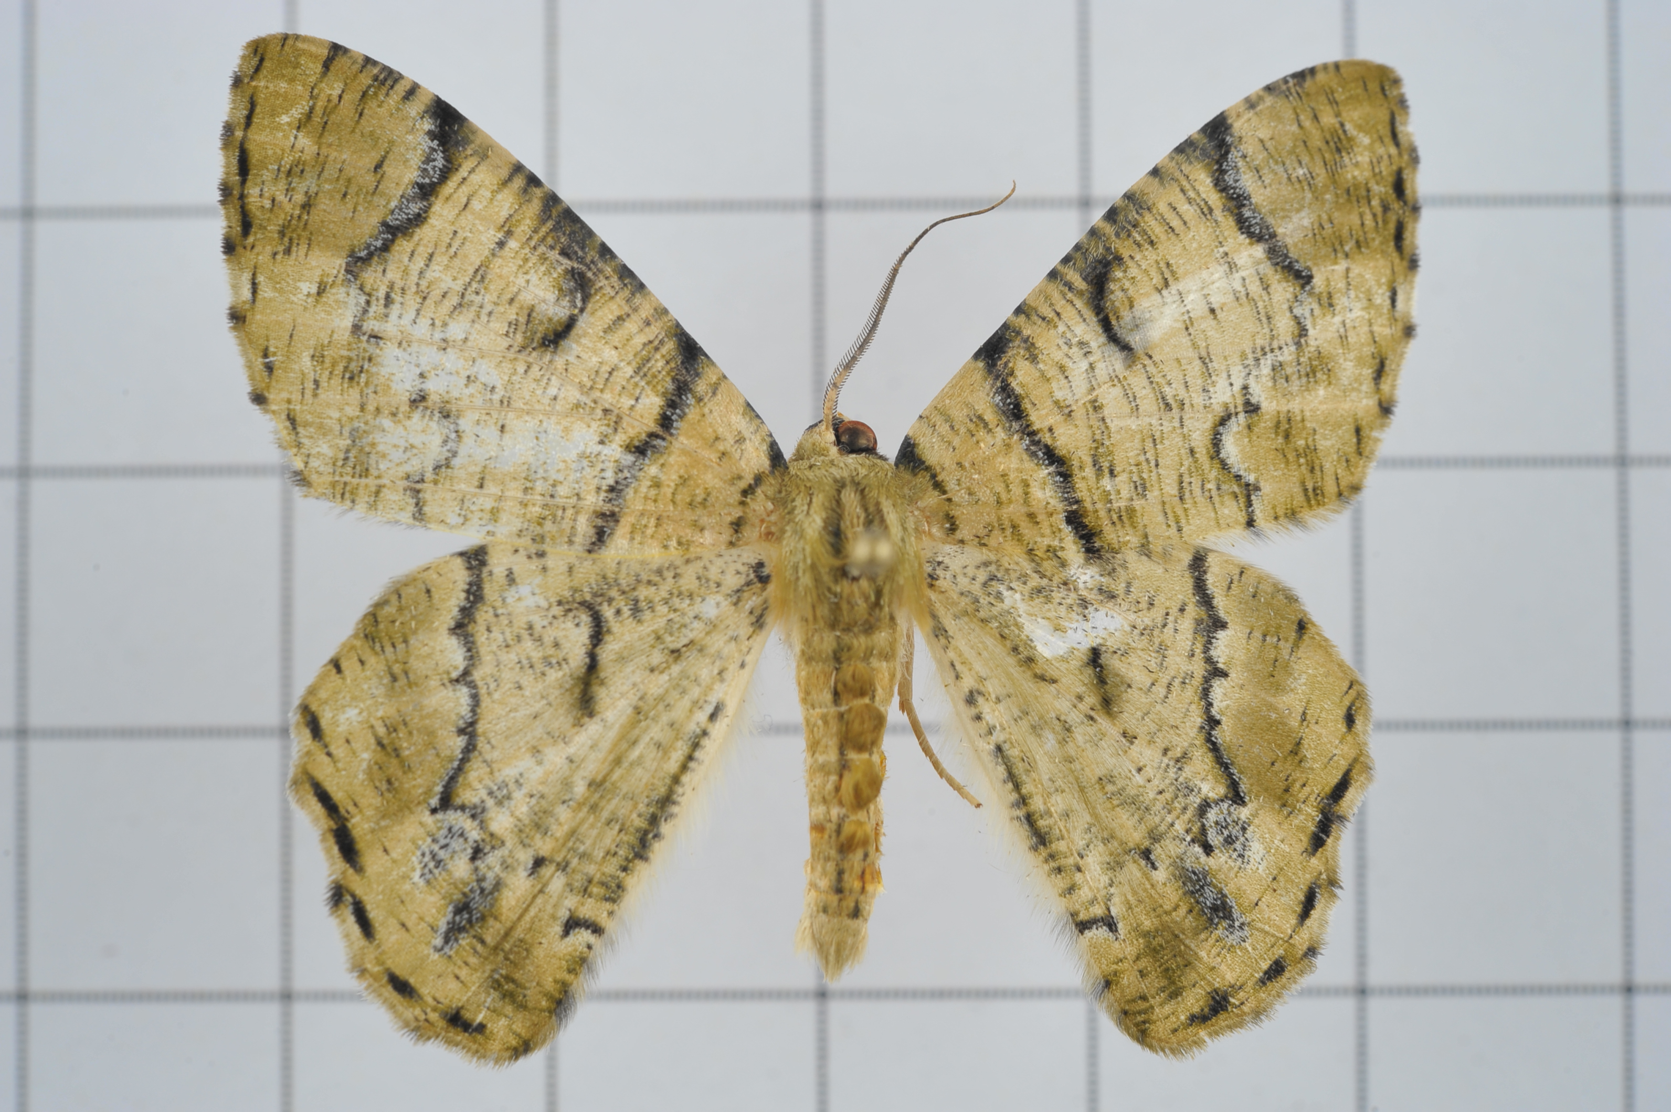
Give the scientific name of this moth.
Lophophelma iterans onerosus
